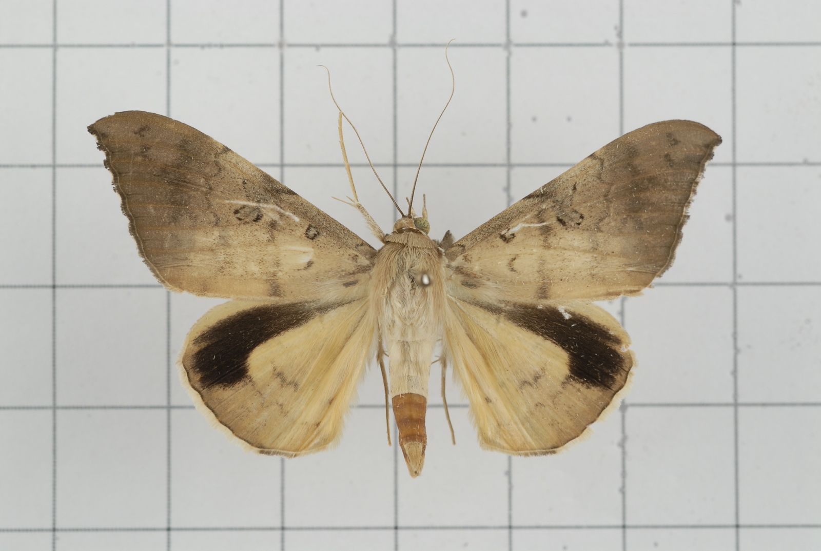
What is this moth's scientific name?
Oxyodes scrobiculata
